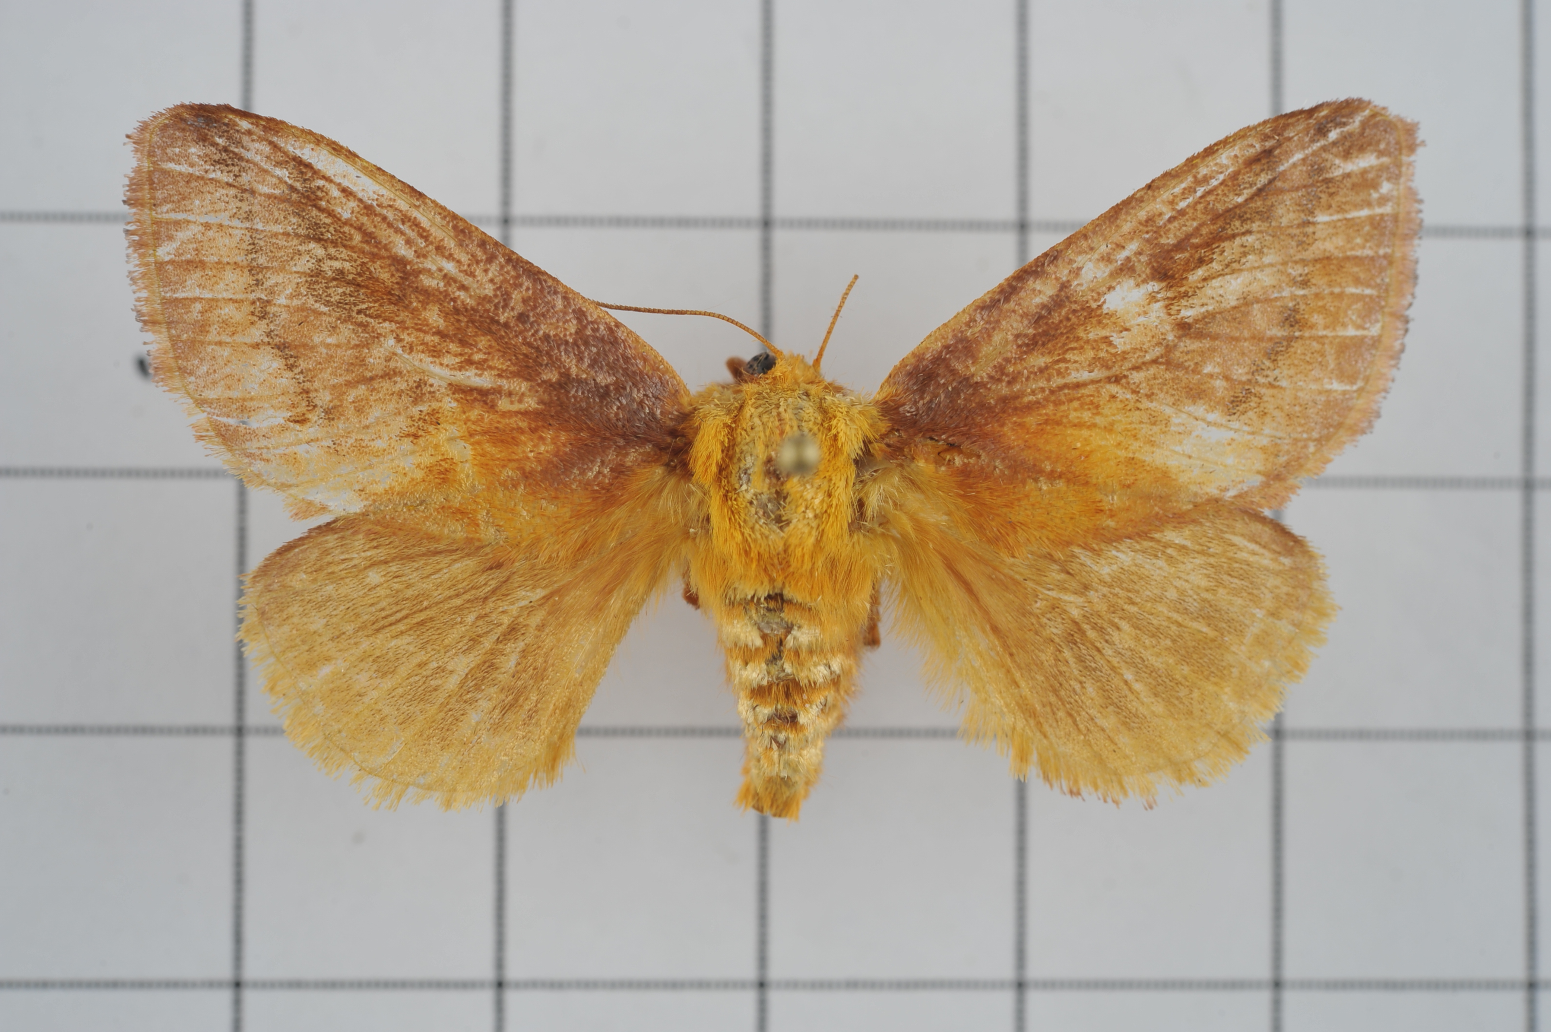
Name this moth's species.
Narosoideus flavidorsalis
